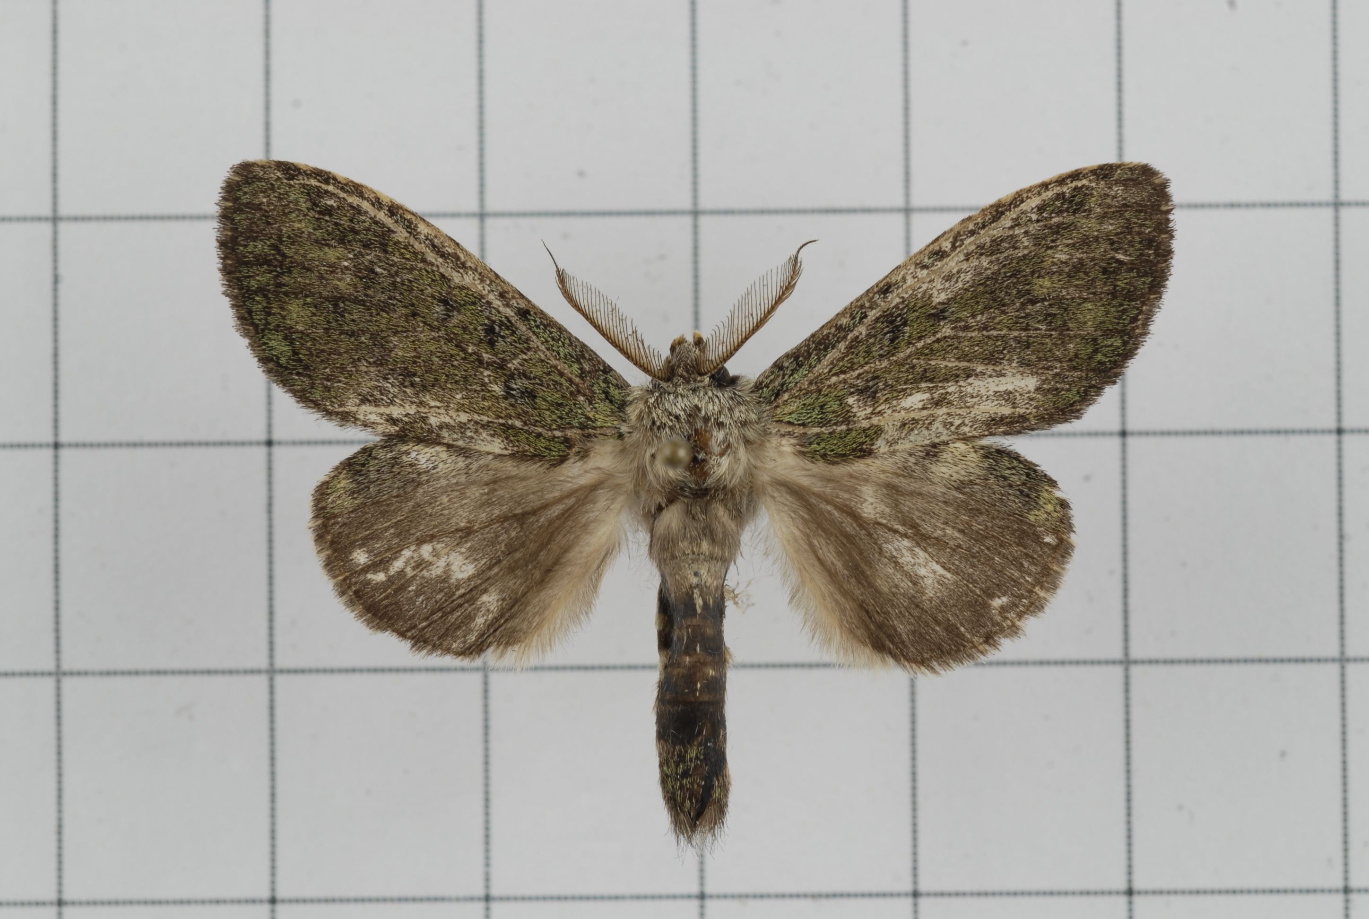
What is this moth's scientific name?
Syntypistis cyanea cyanea
